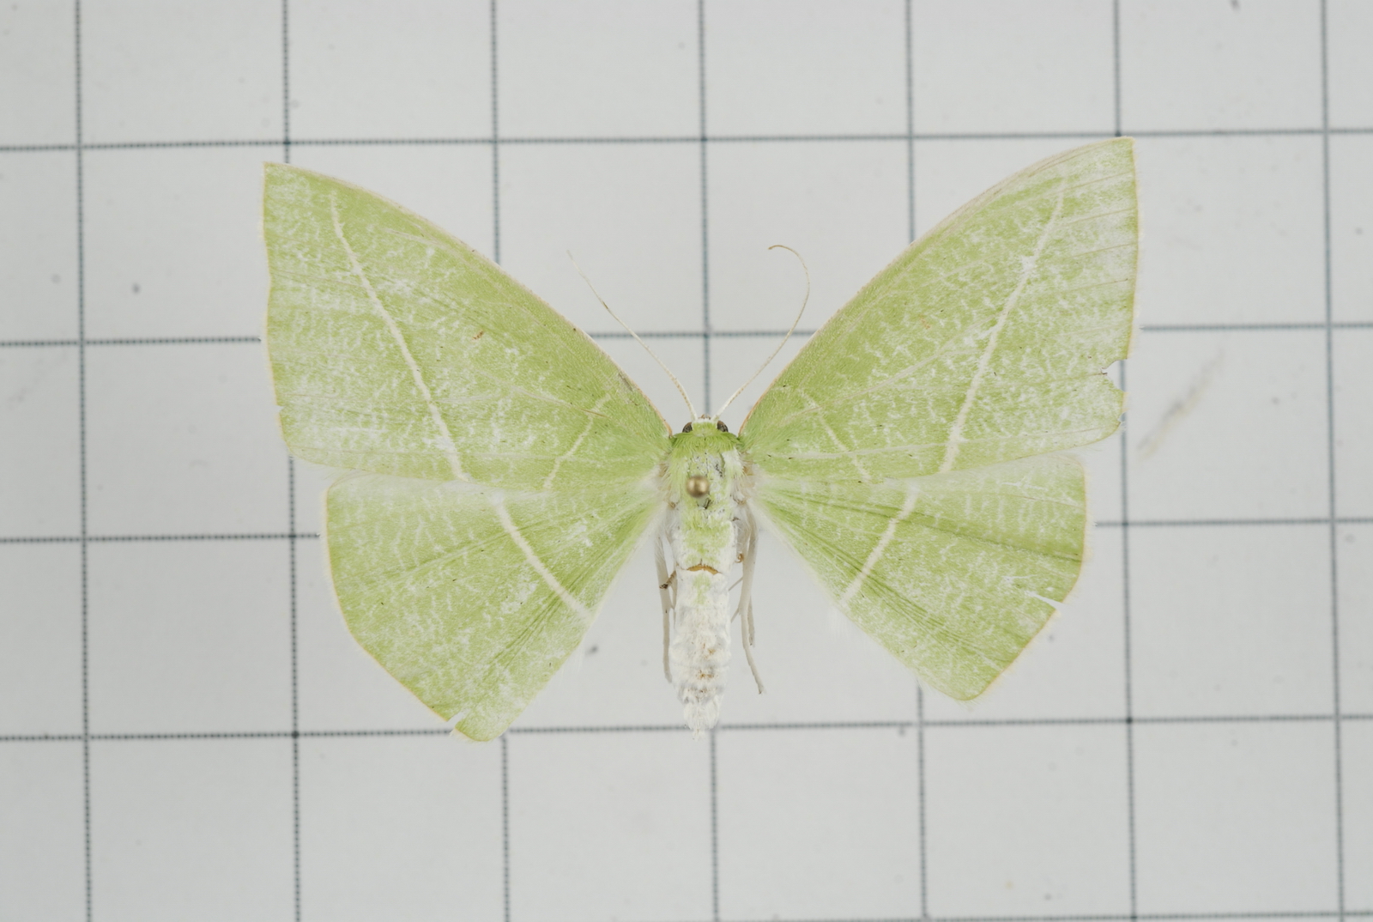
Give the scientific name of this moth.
Tanaoctenia haliaria
